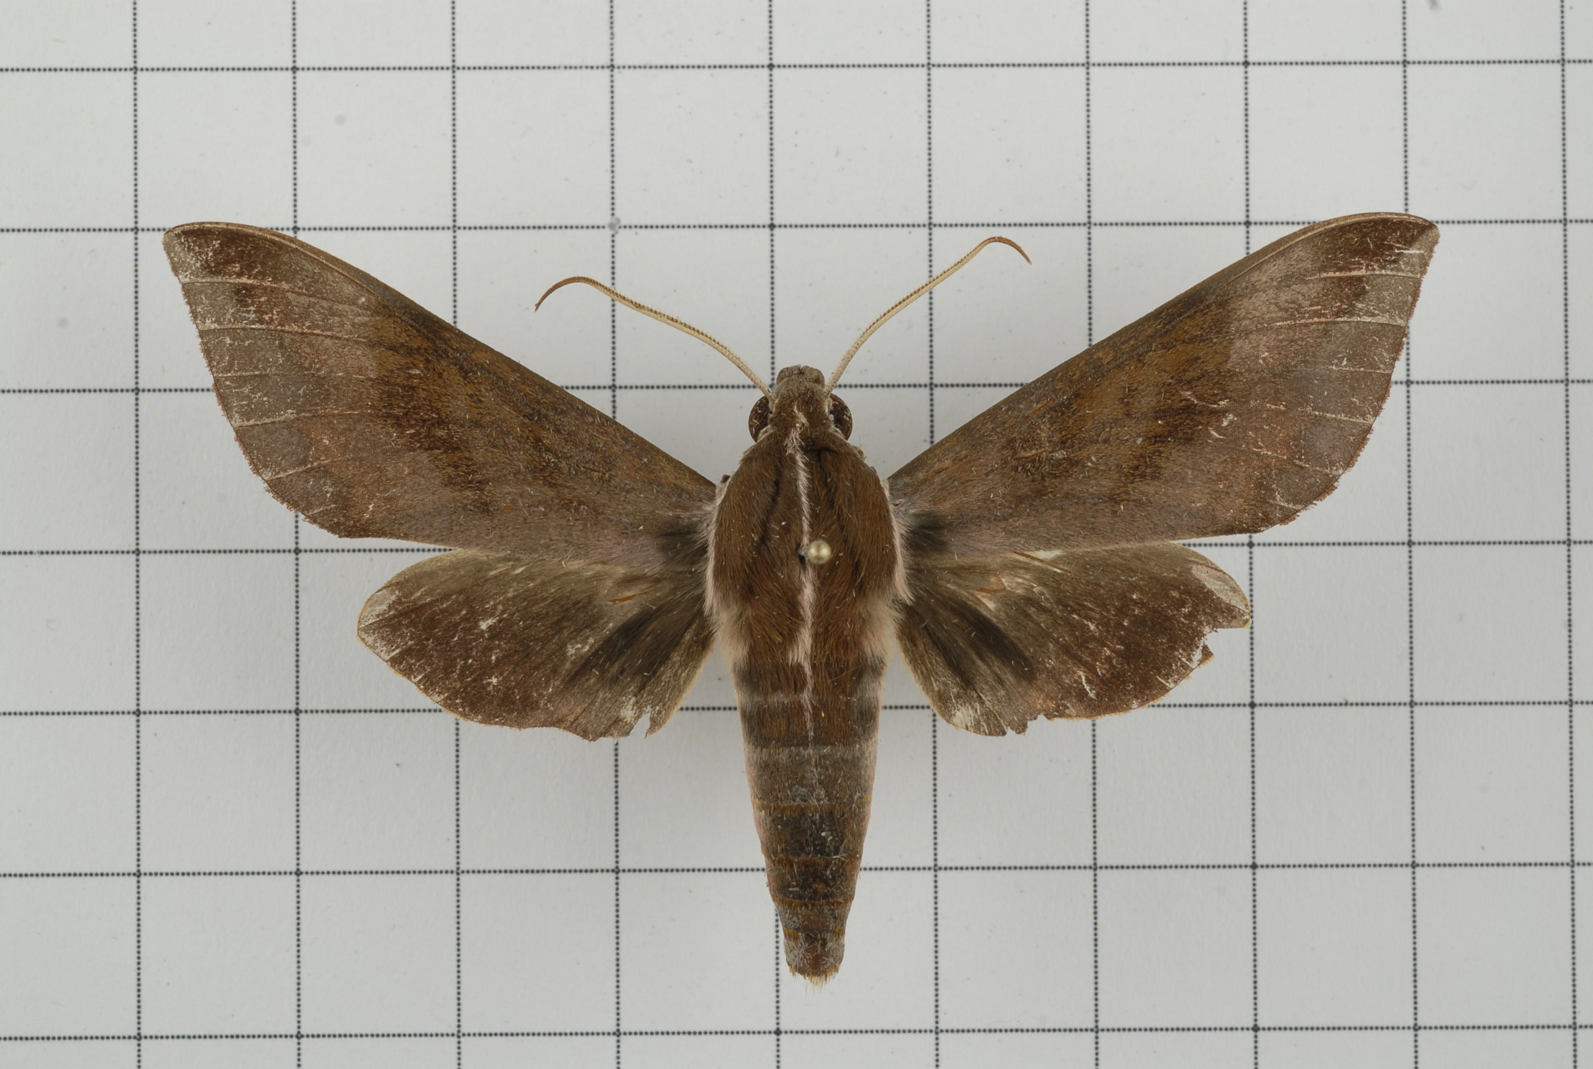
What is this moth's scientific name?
Ampelophaga rubiginosa myosotis
